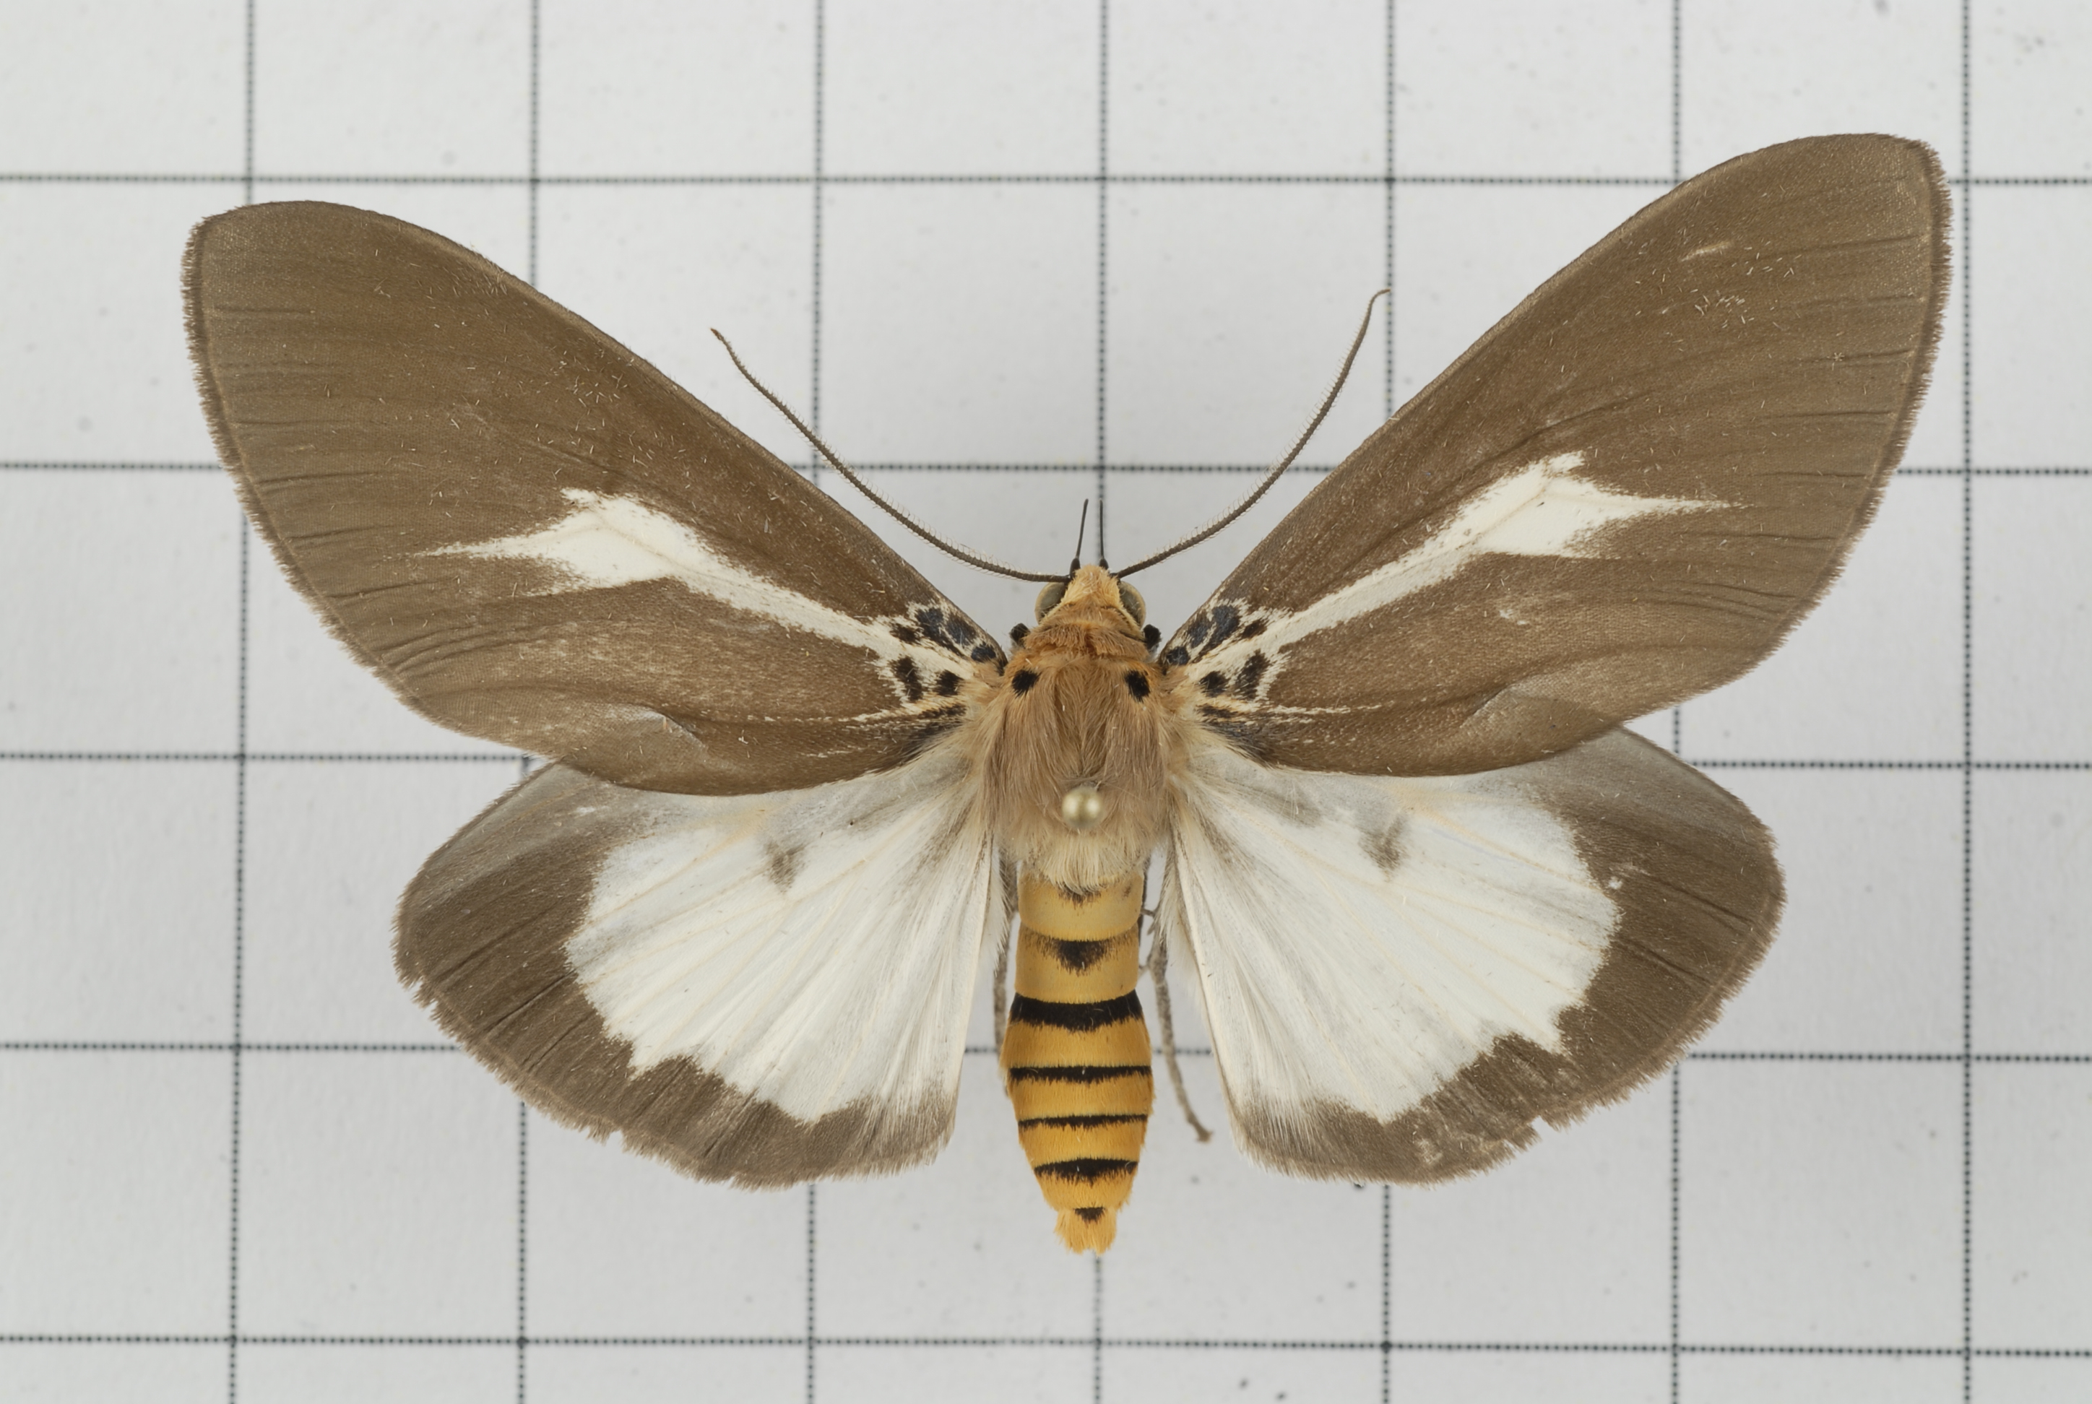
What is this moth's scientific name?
Asota heliconia zebrina
